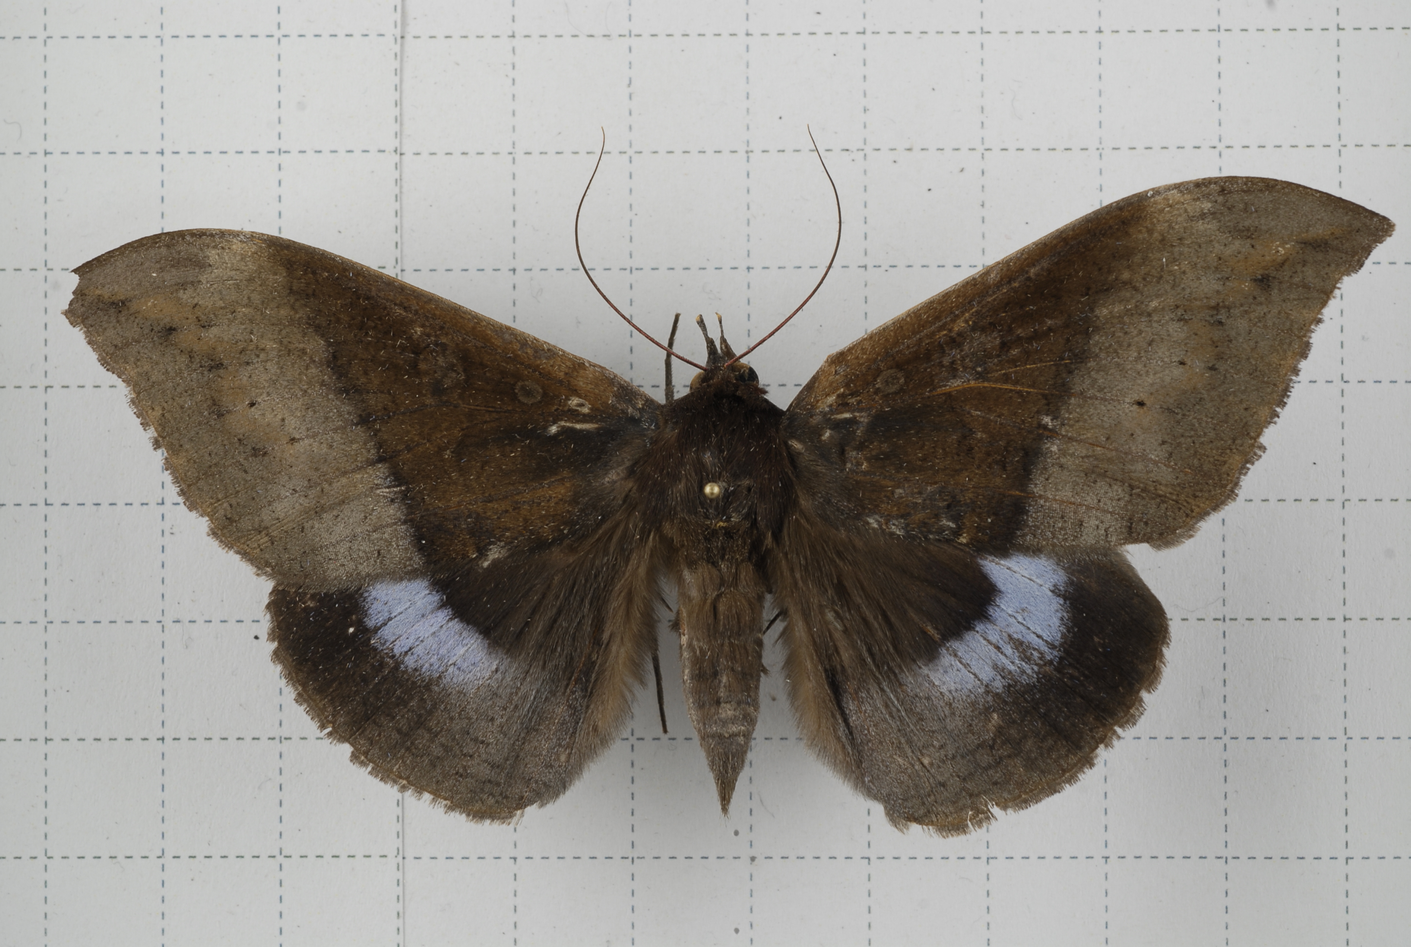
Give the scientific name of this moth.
Ischyja manlia manlia
